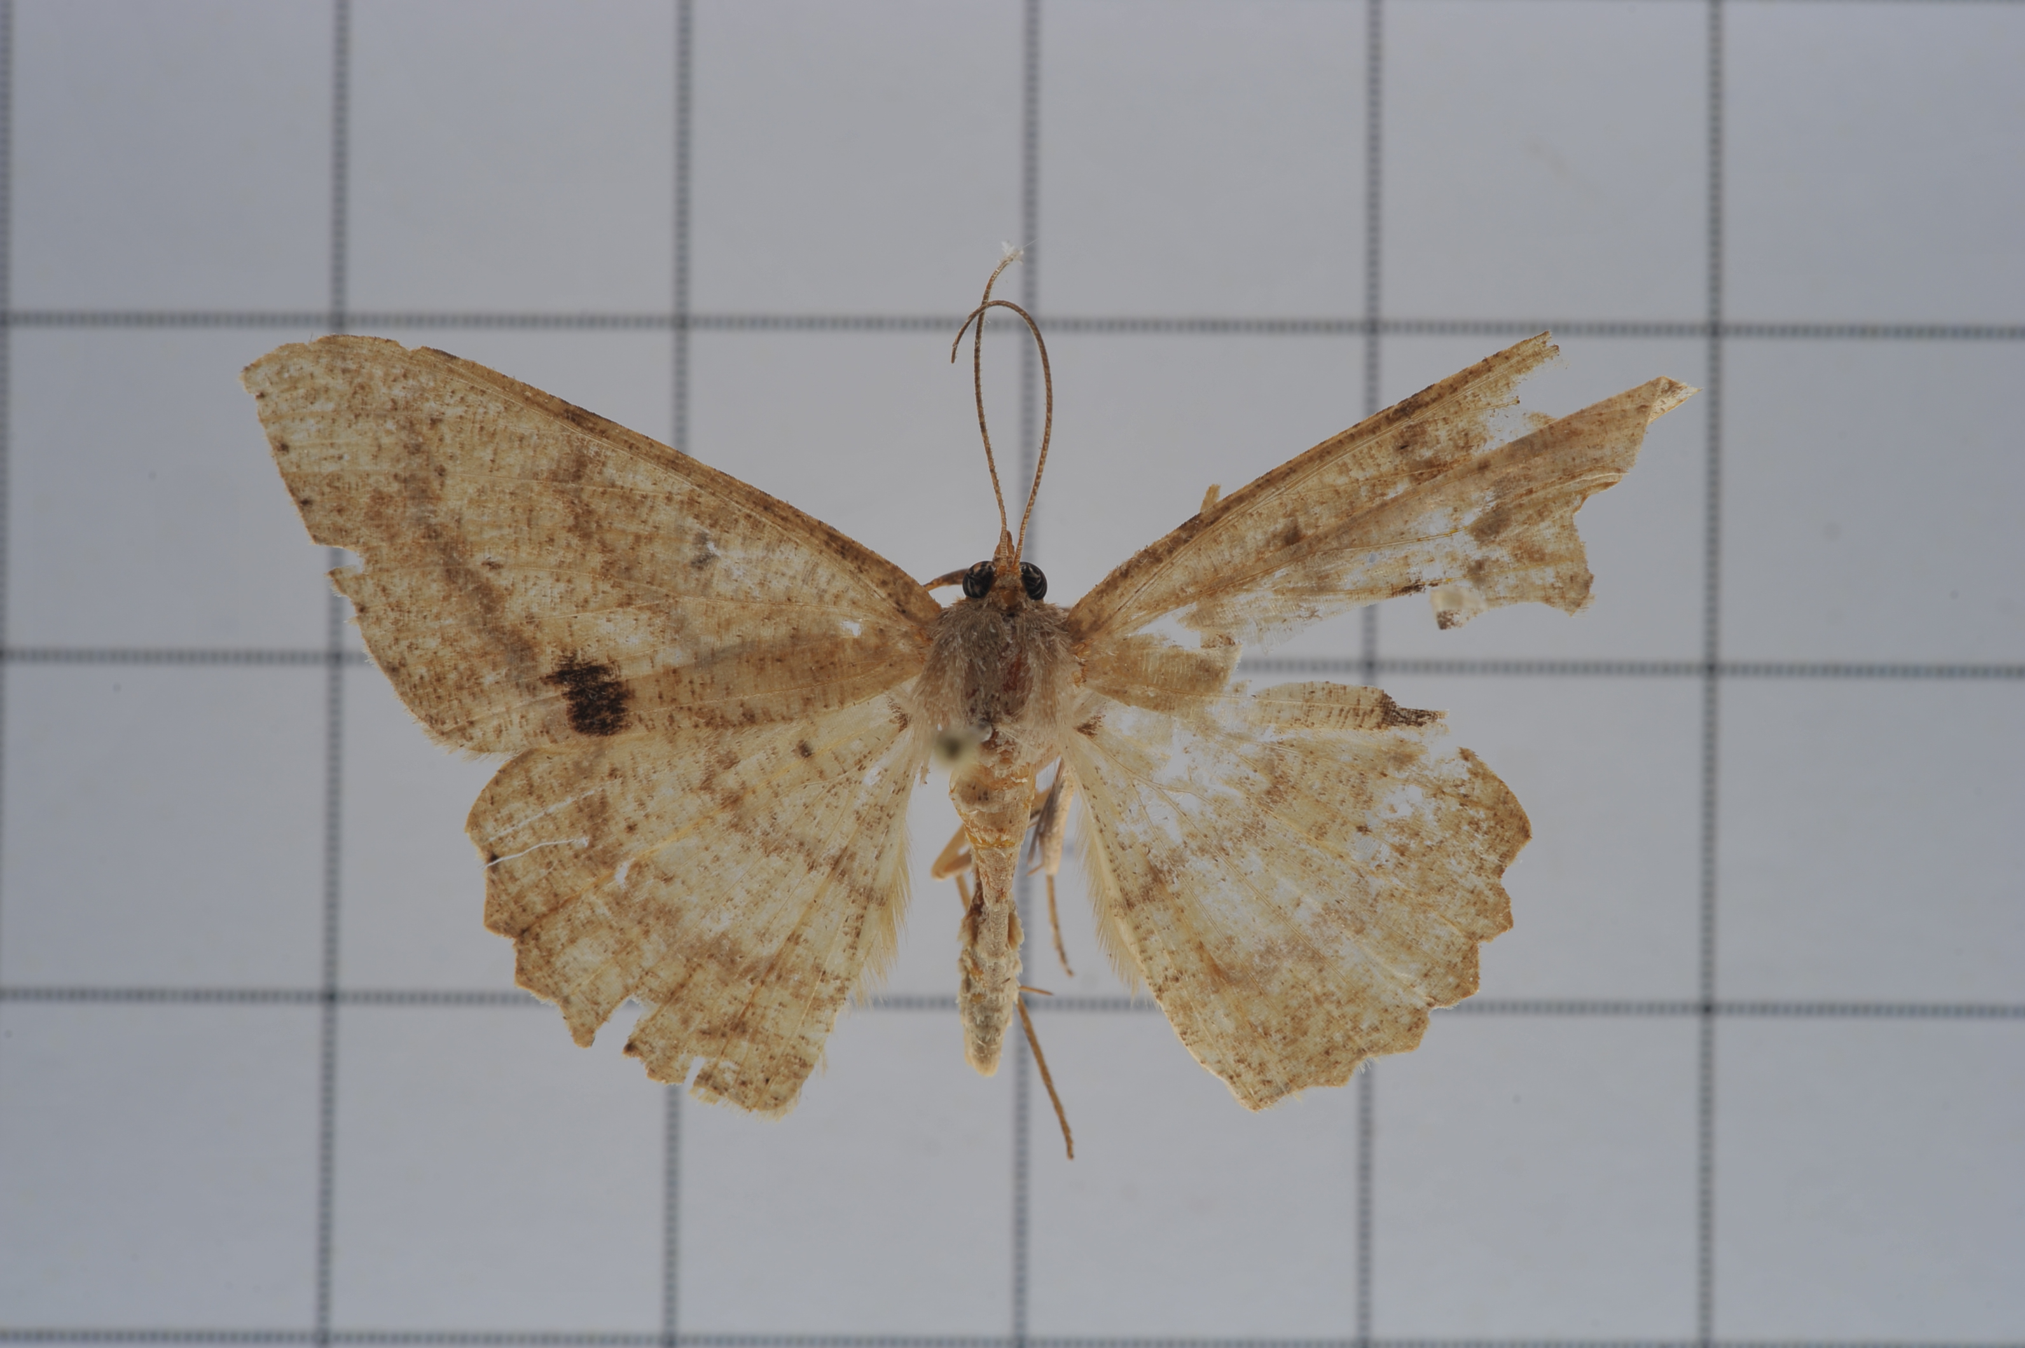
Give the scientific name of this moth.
Luxiaria mitorrhaphes
